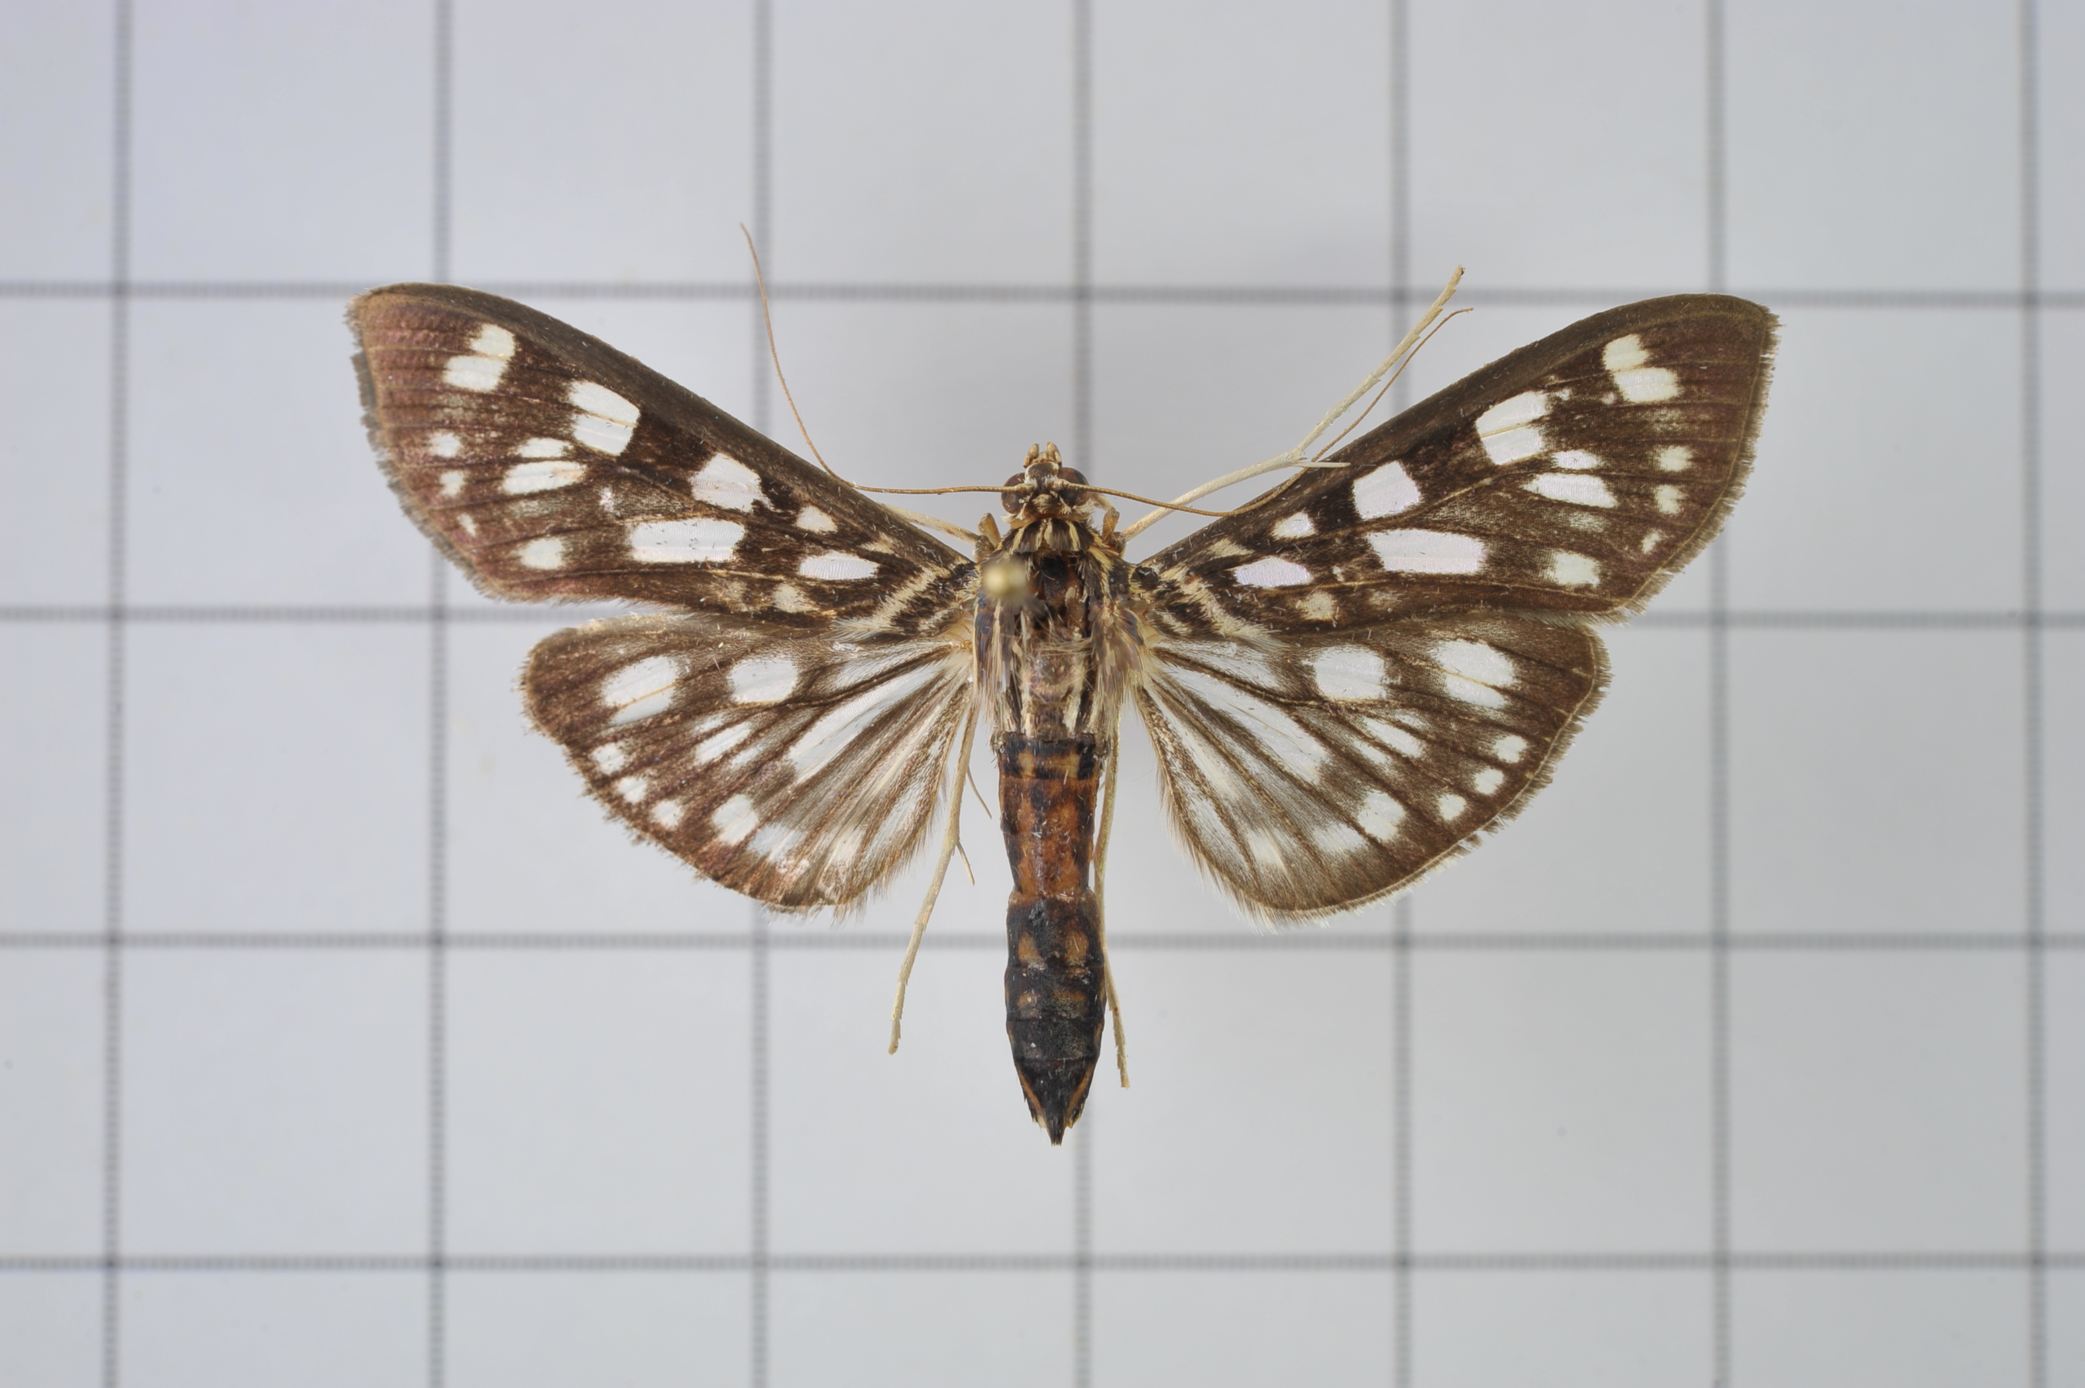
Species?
Pygospila tyres
